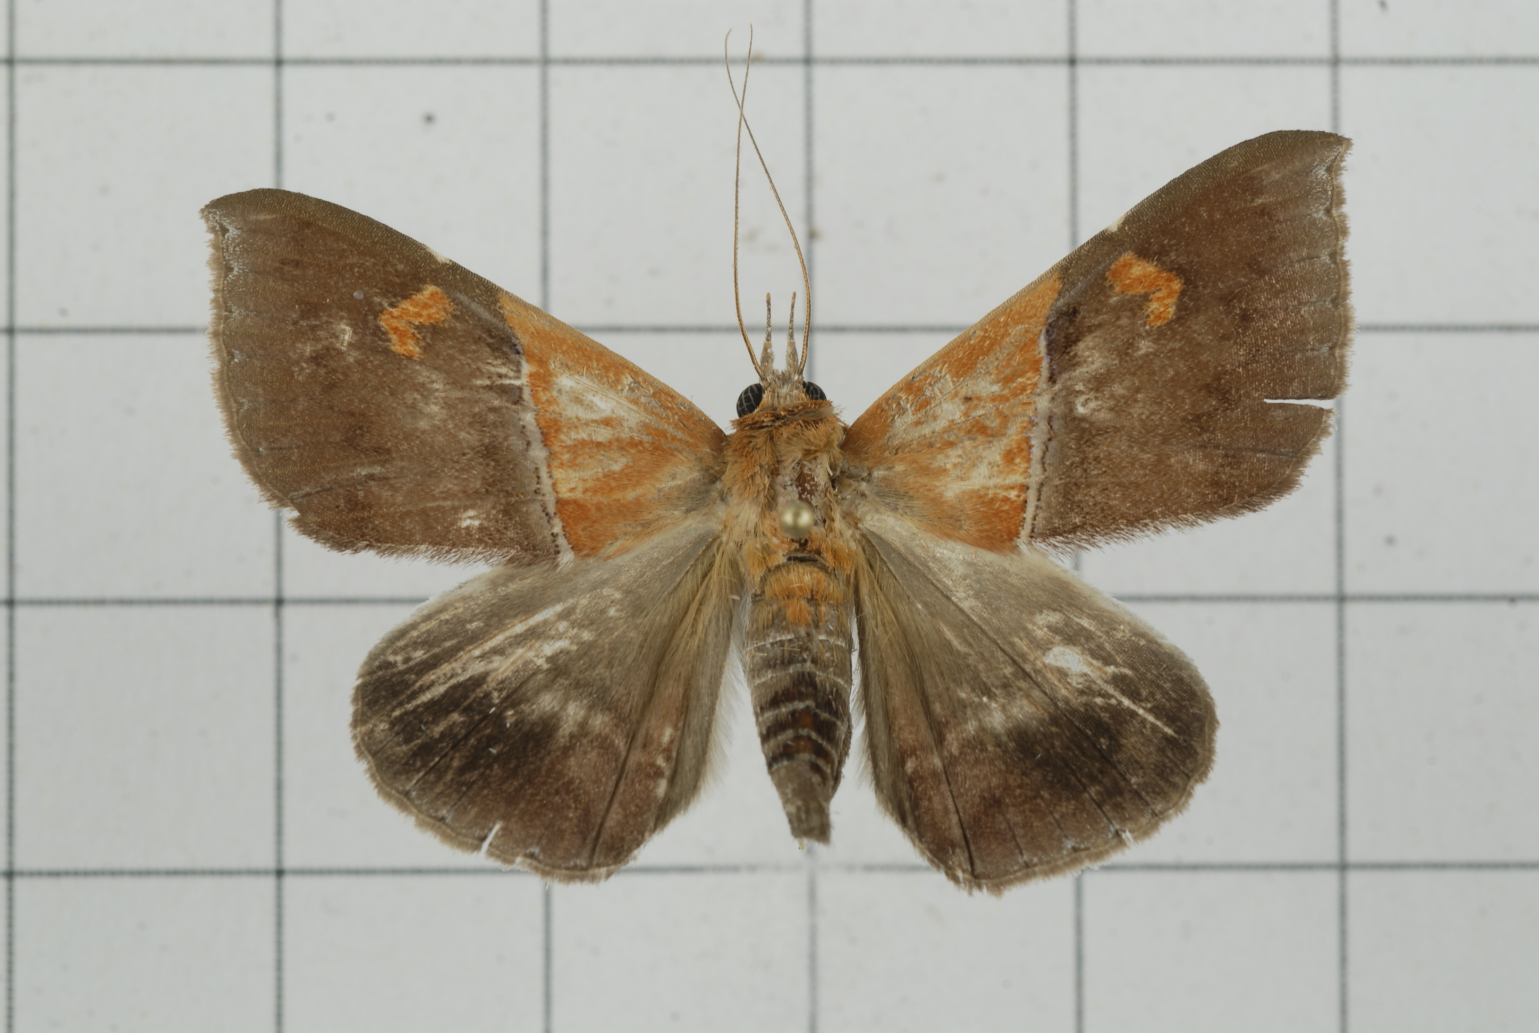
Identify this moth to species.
Sympis rufibasis
